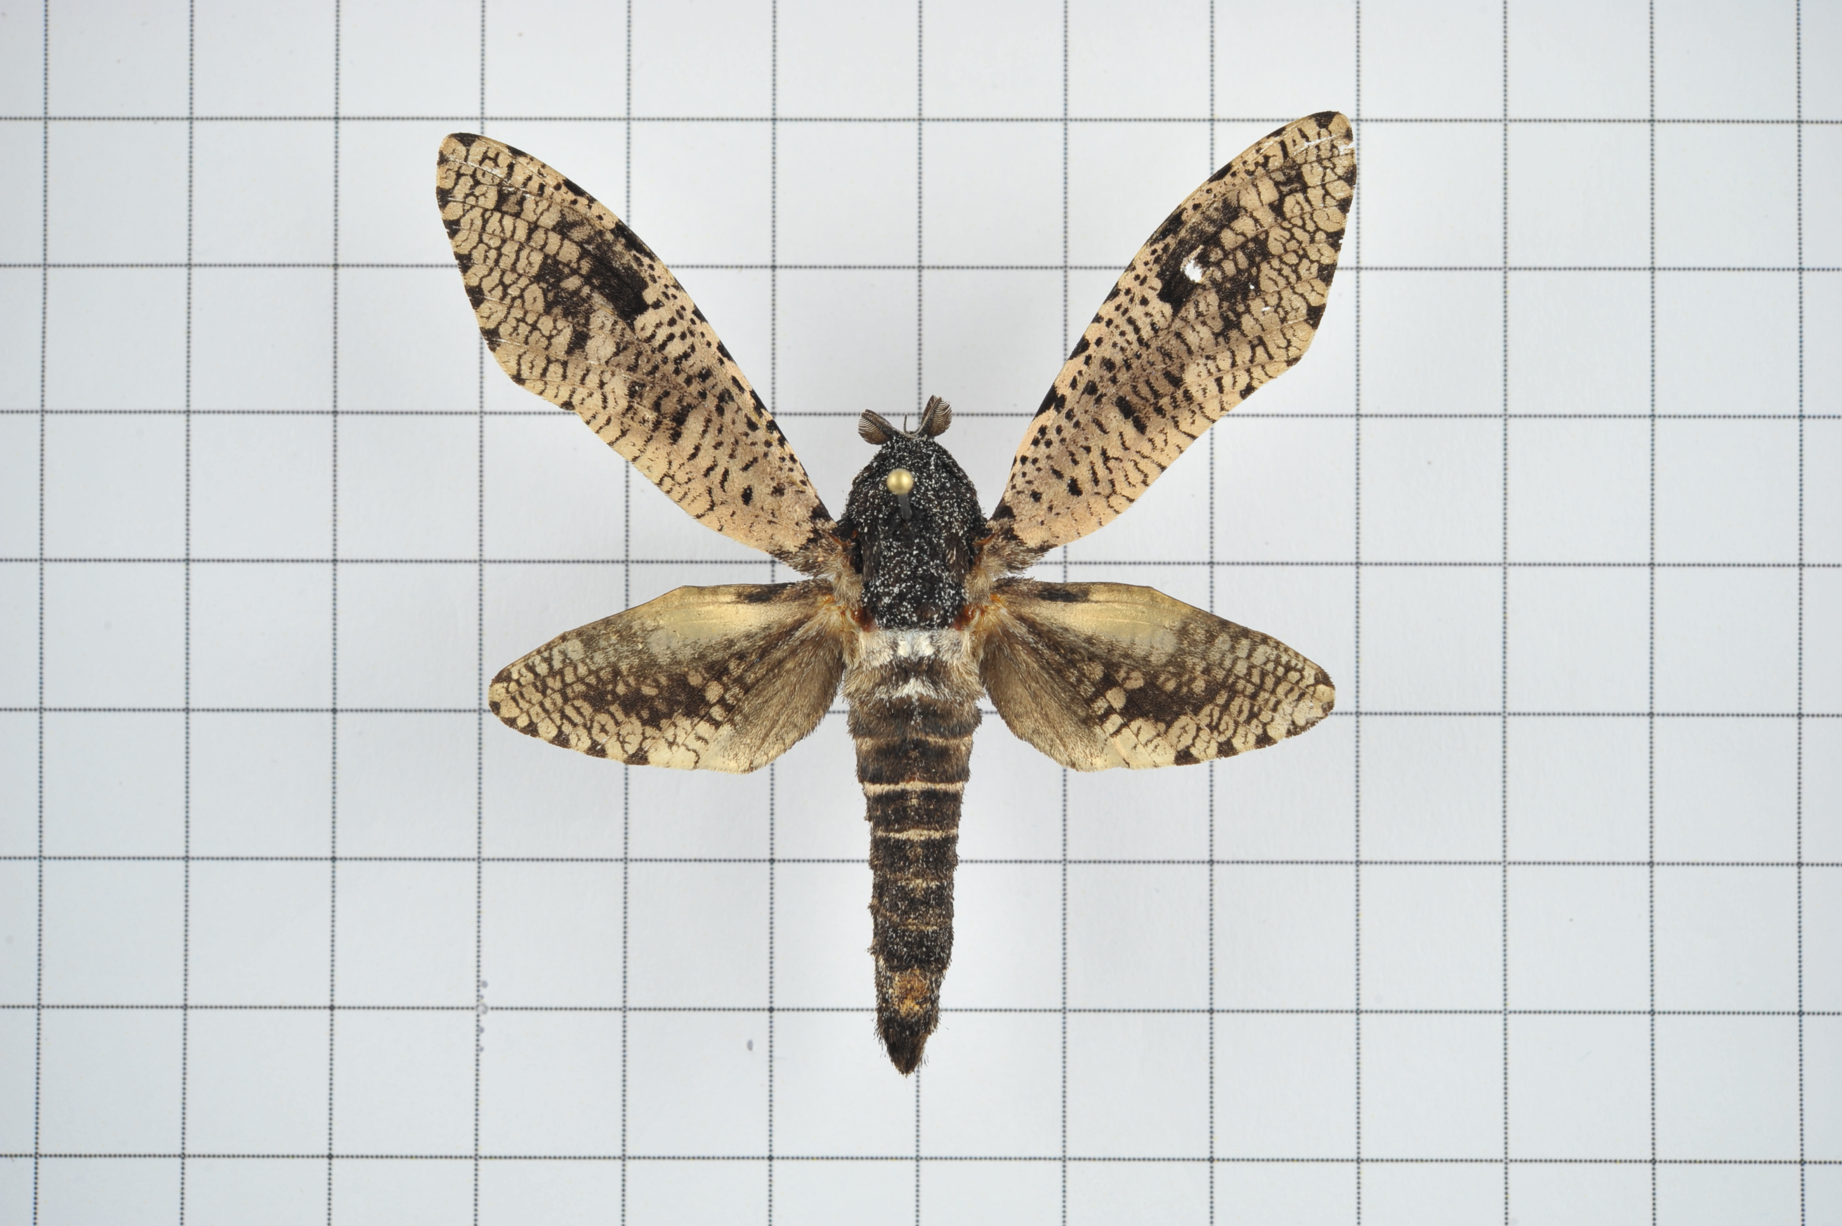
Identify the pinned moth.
Xyleutes strix
